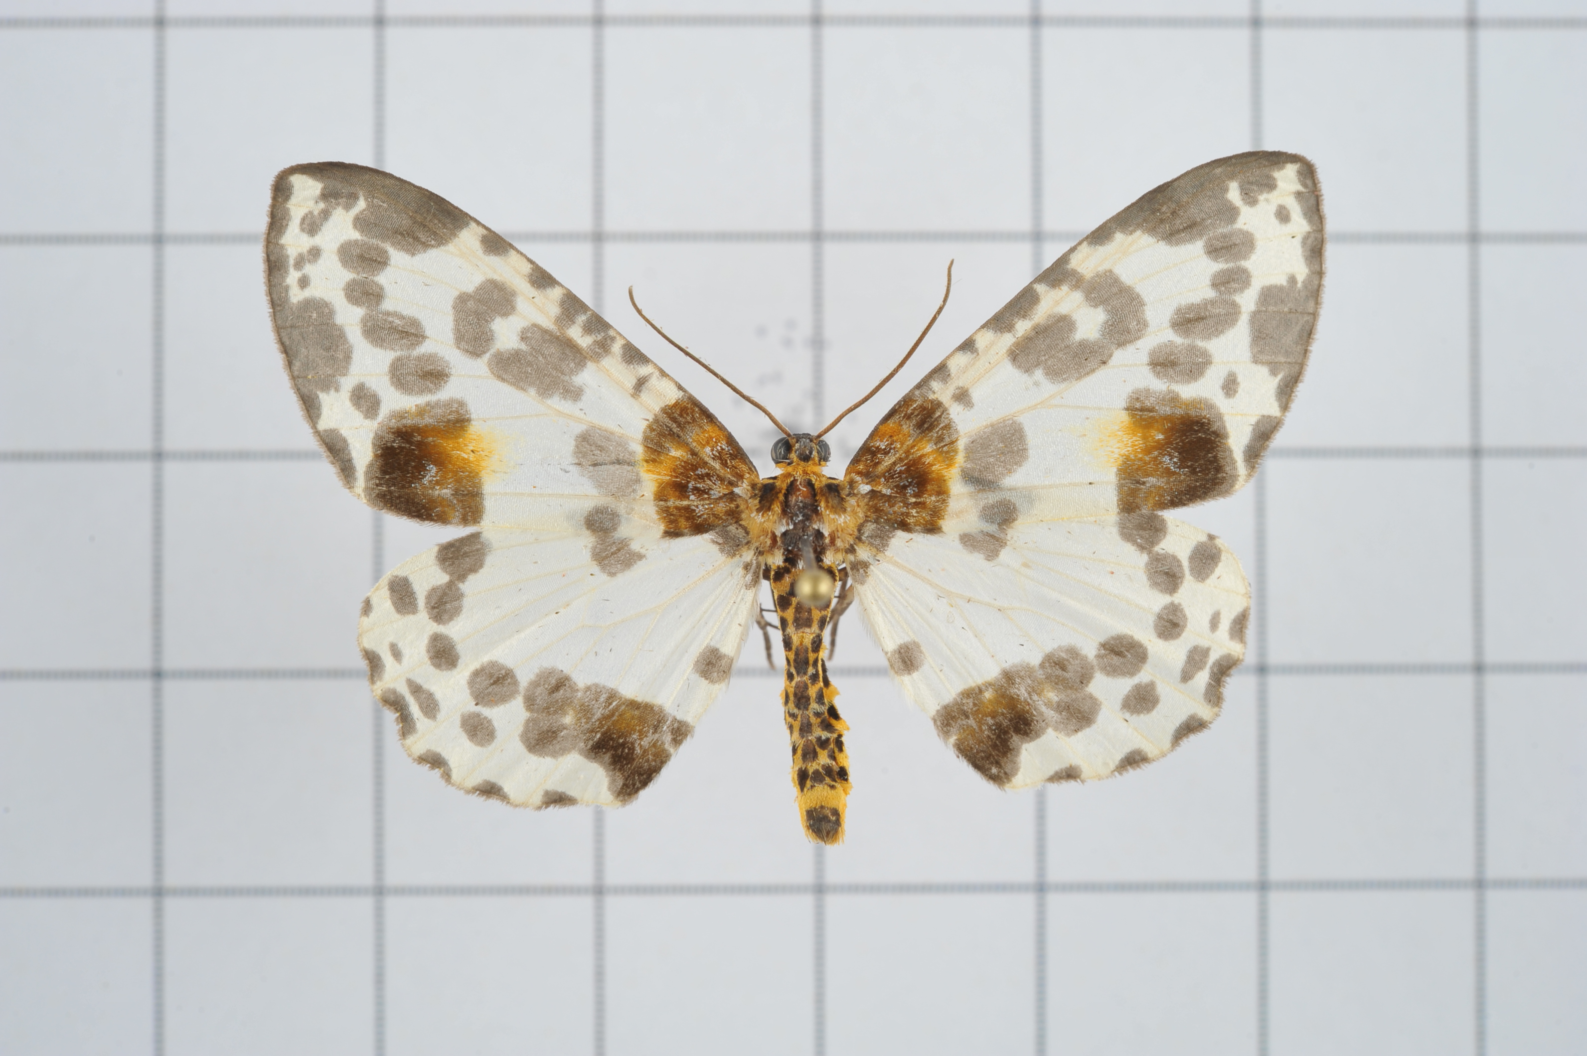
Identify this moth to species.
Abraxas formosilluminata
